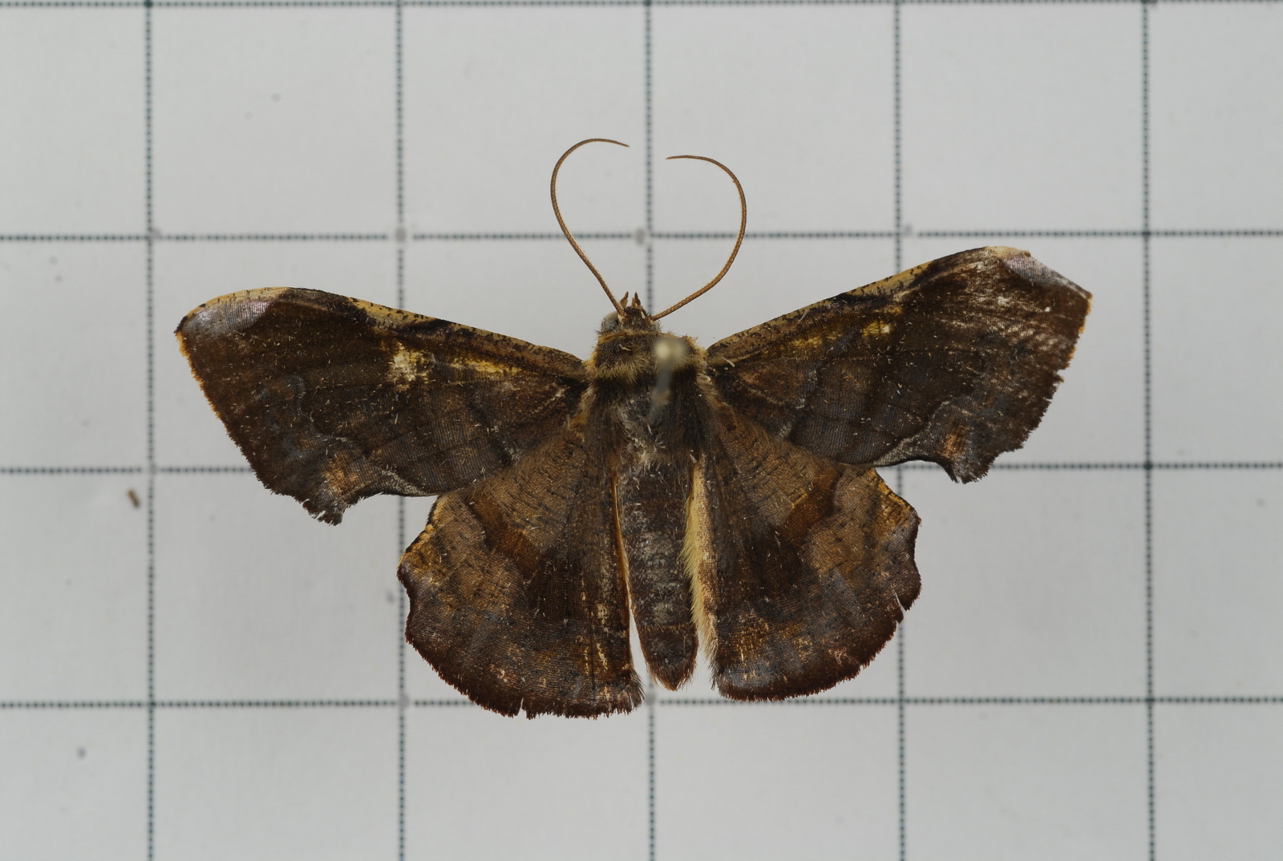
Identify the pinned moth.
Fascellina chromataria
